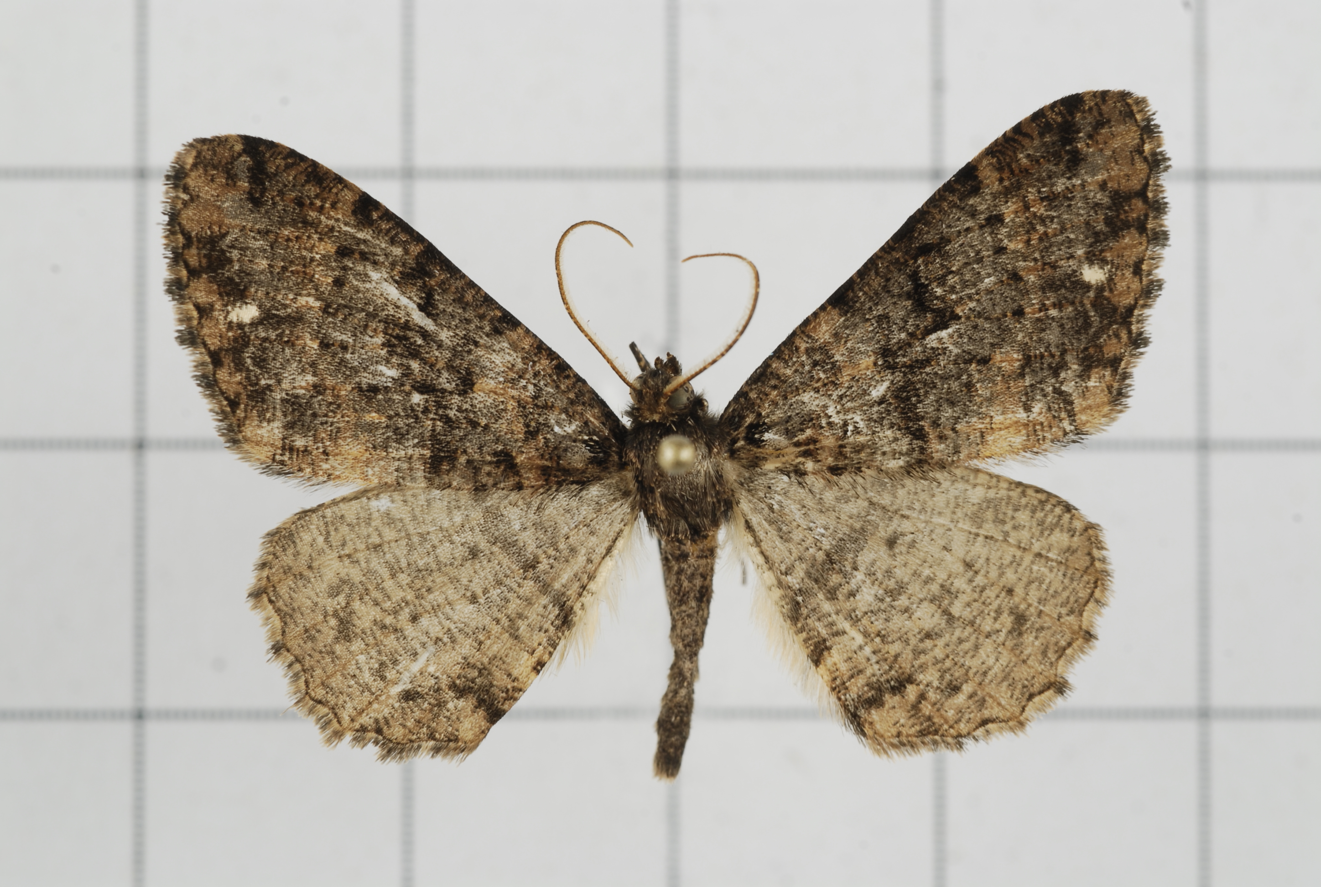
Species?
Parectropis subflava
